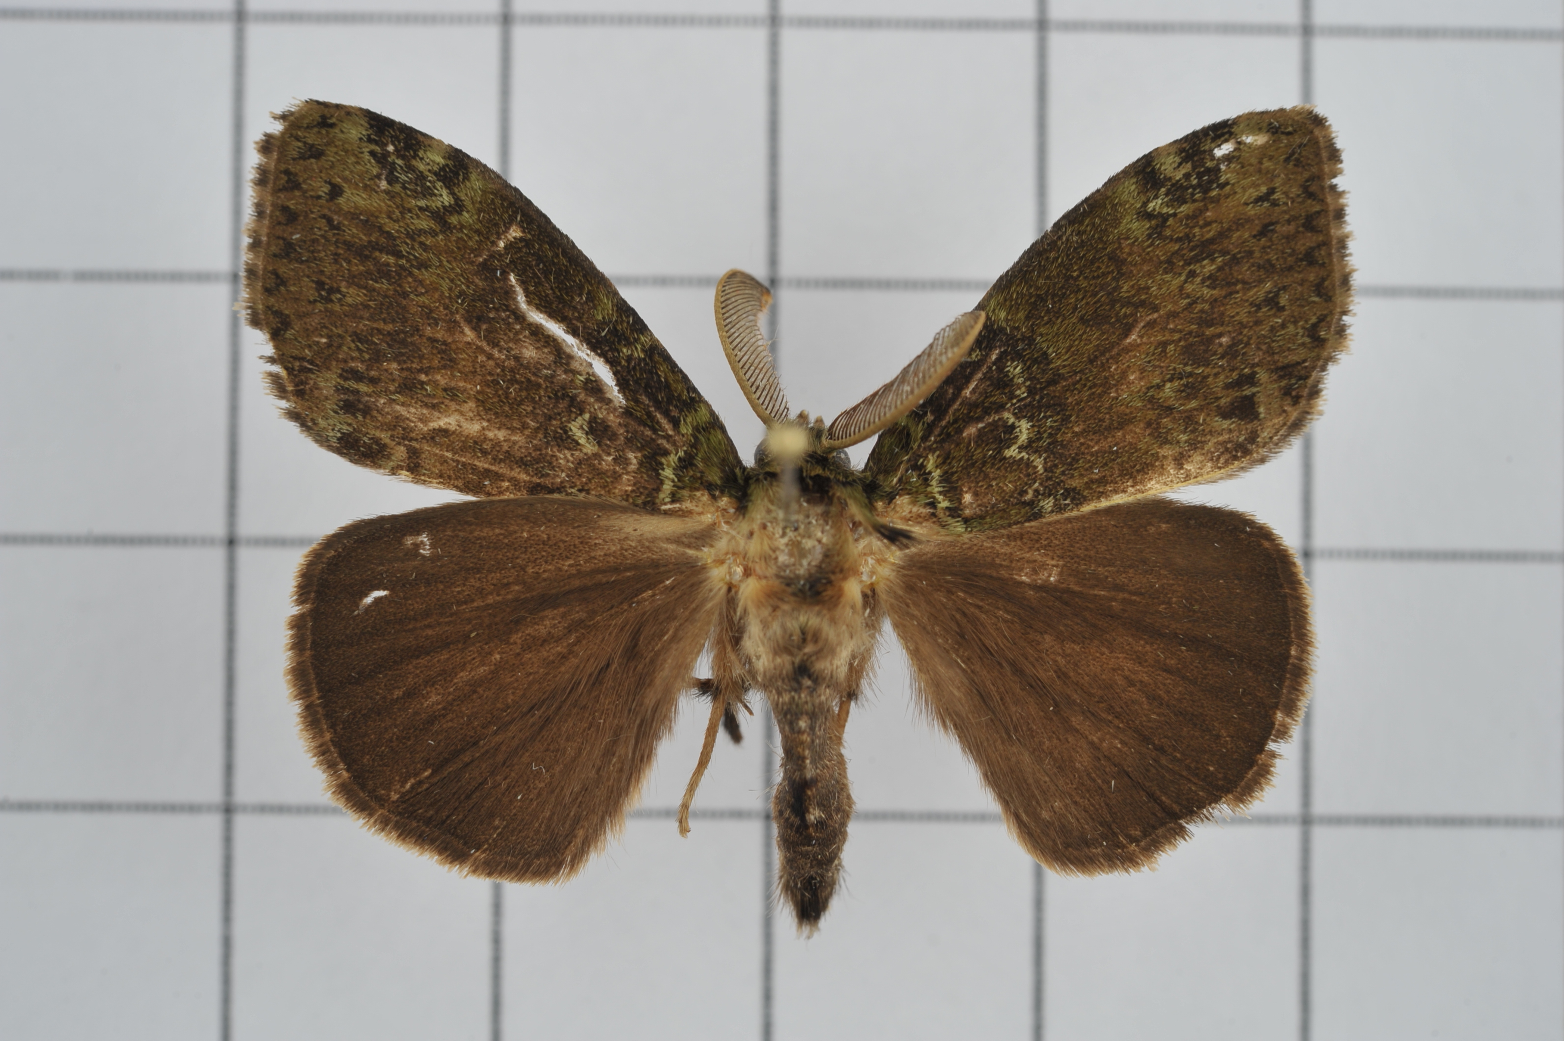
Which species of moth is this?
Ilema olivacea
